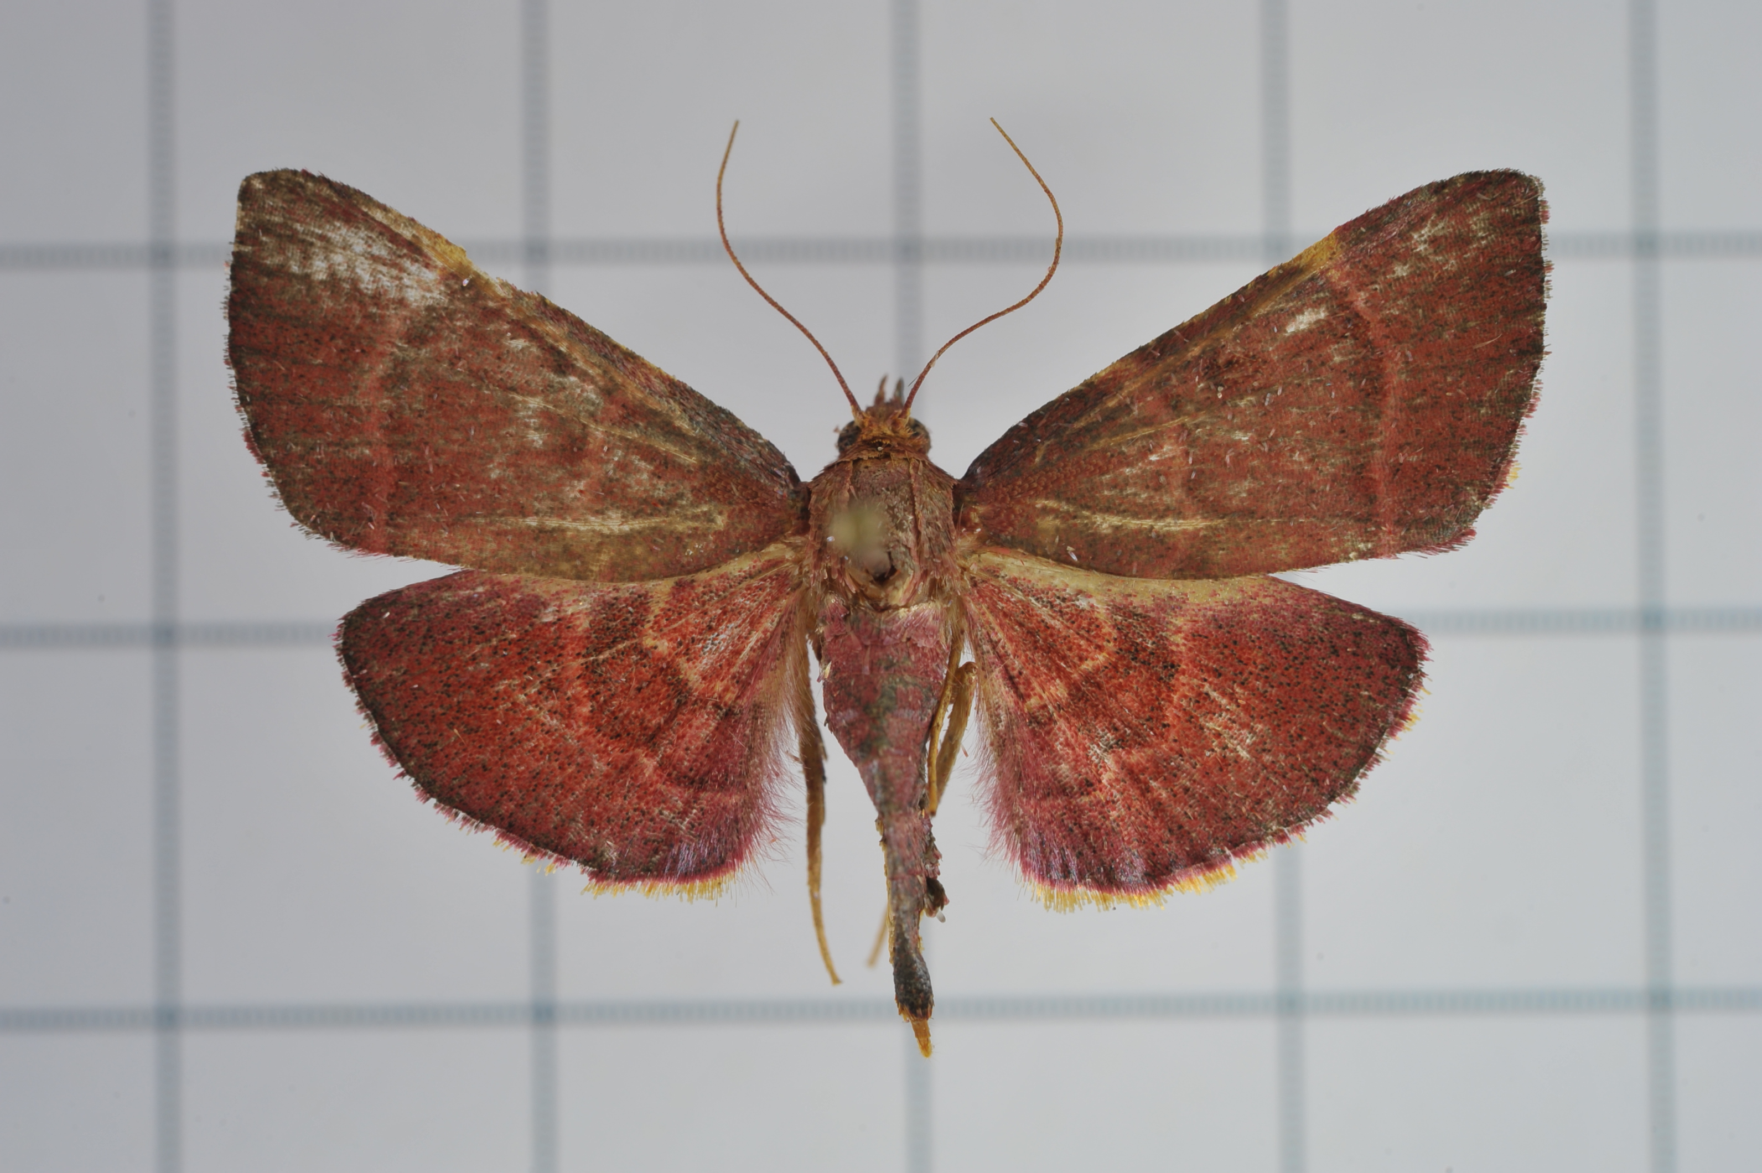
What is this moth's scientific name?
Herculia pelasgalis
